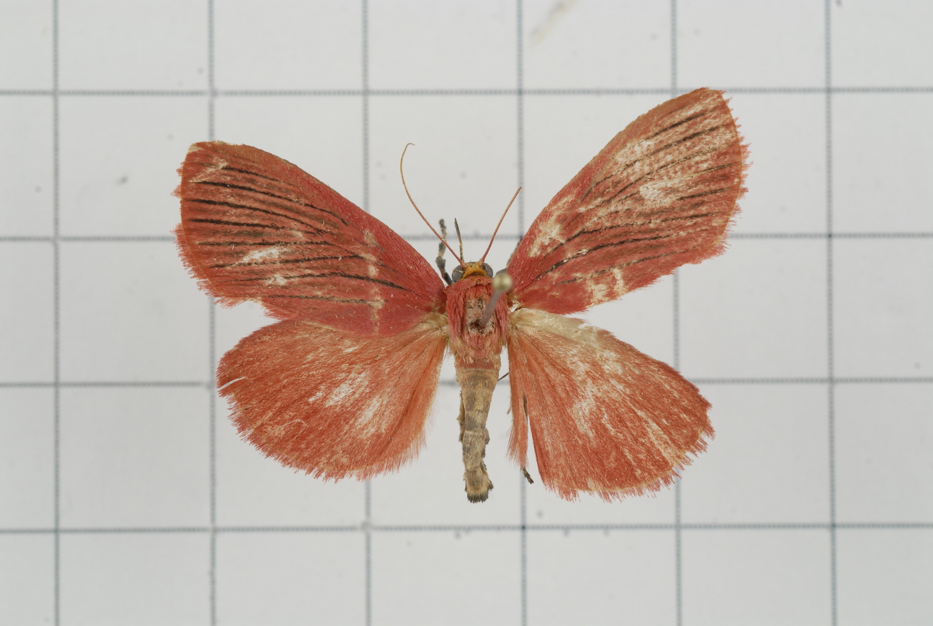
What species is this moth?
Arctioblepsis rubida
